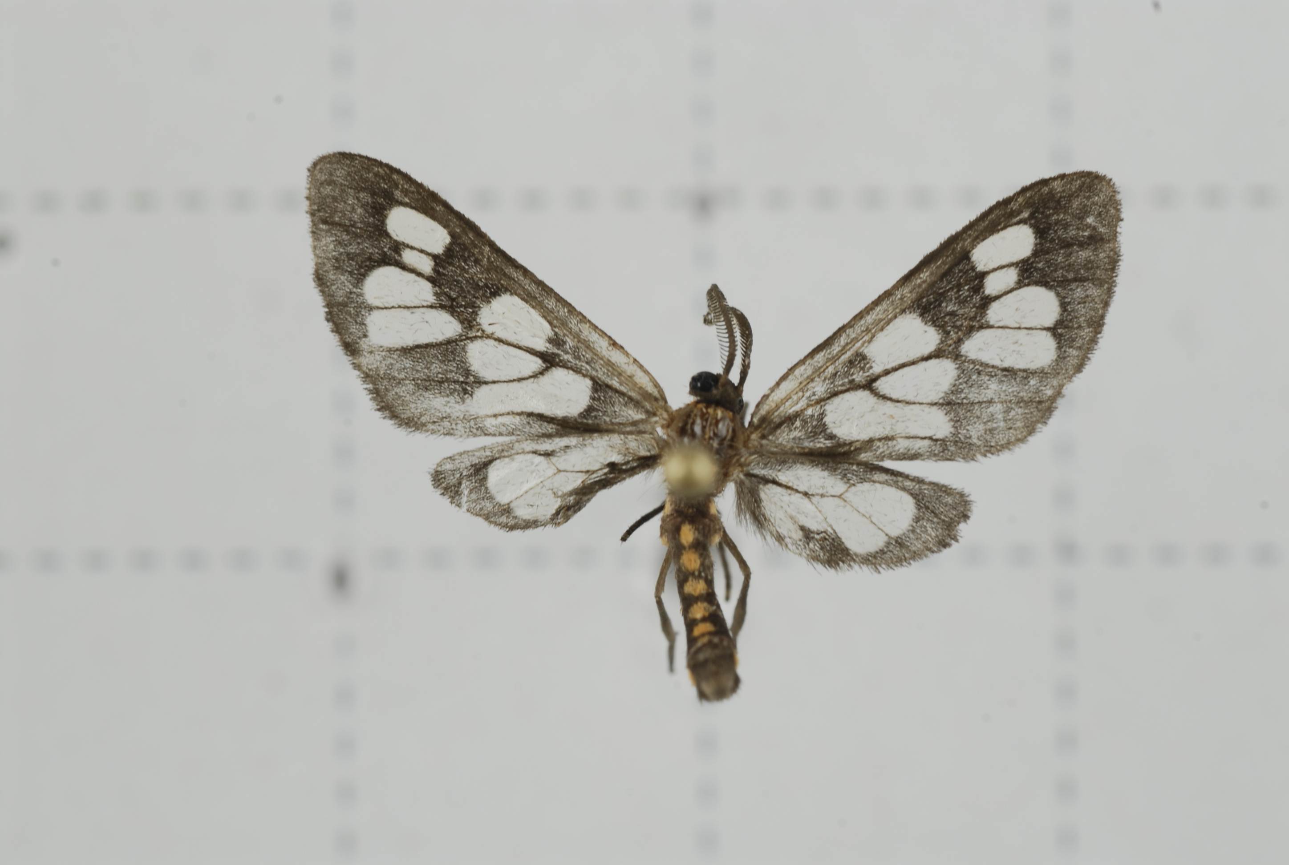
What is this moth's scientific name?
Eressa confinis finitima
